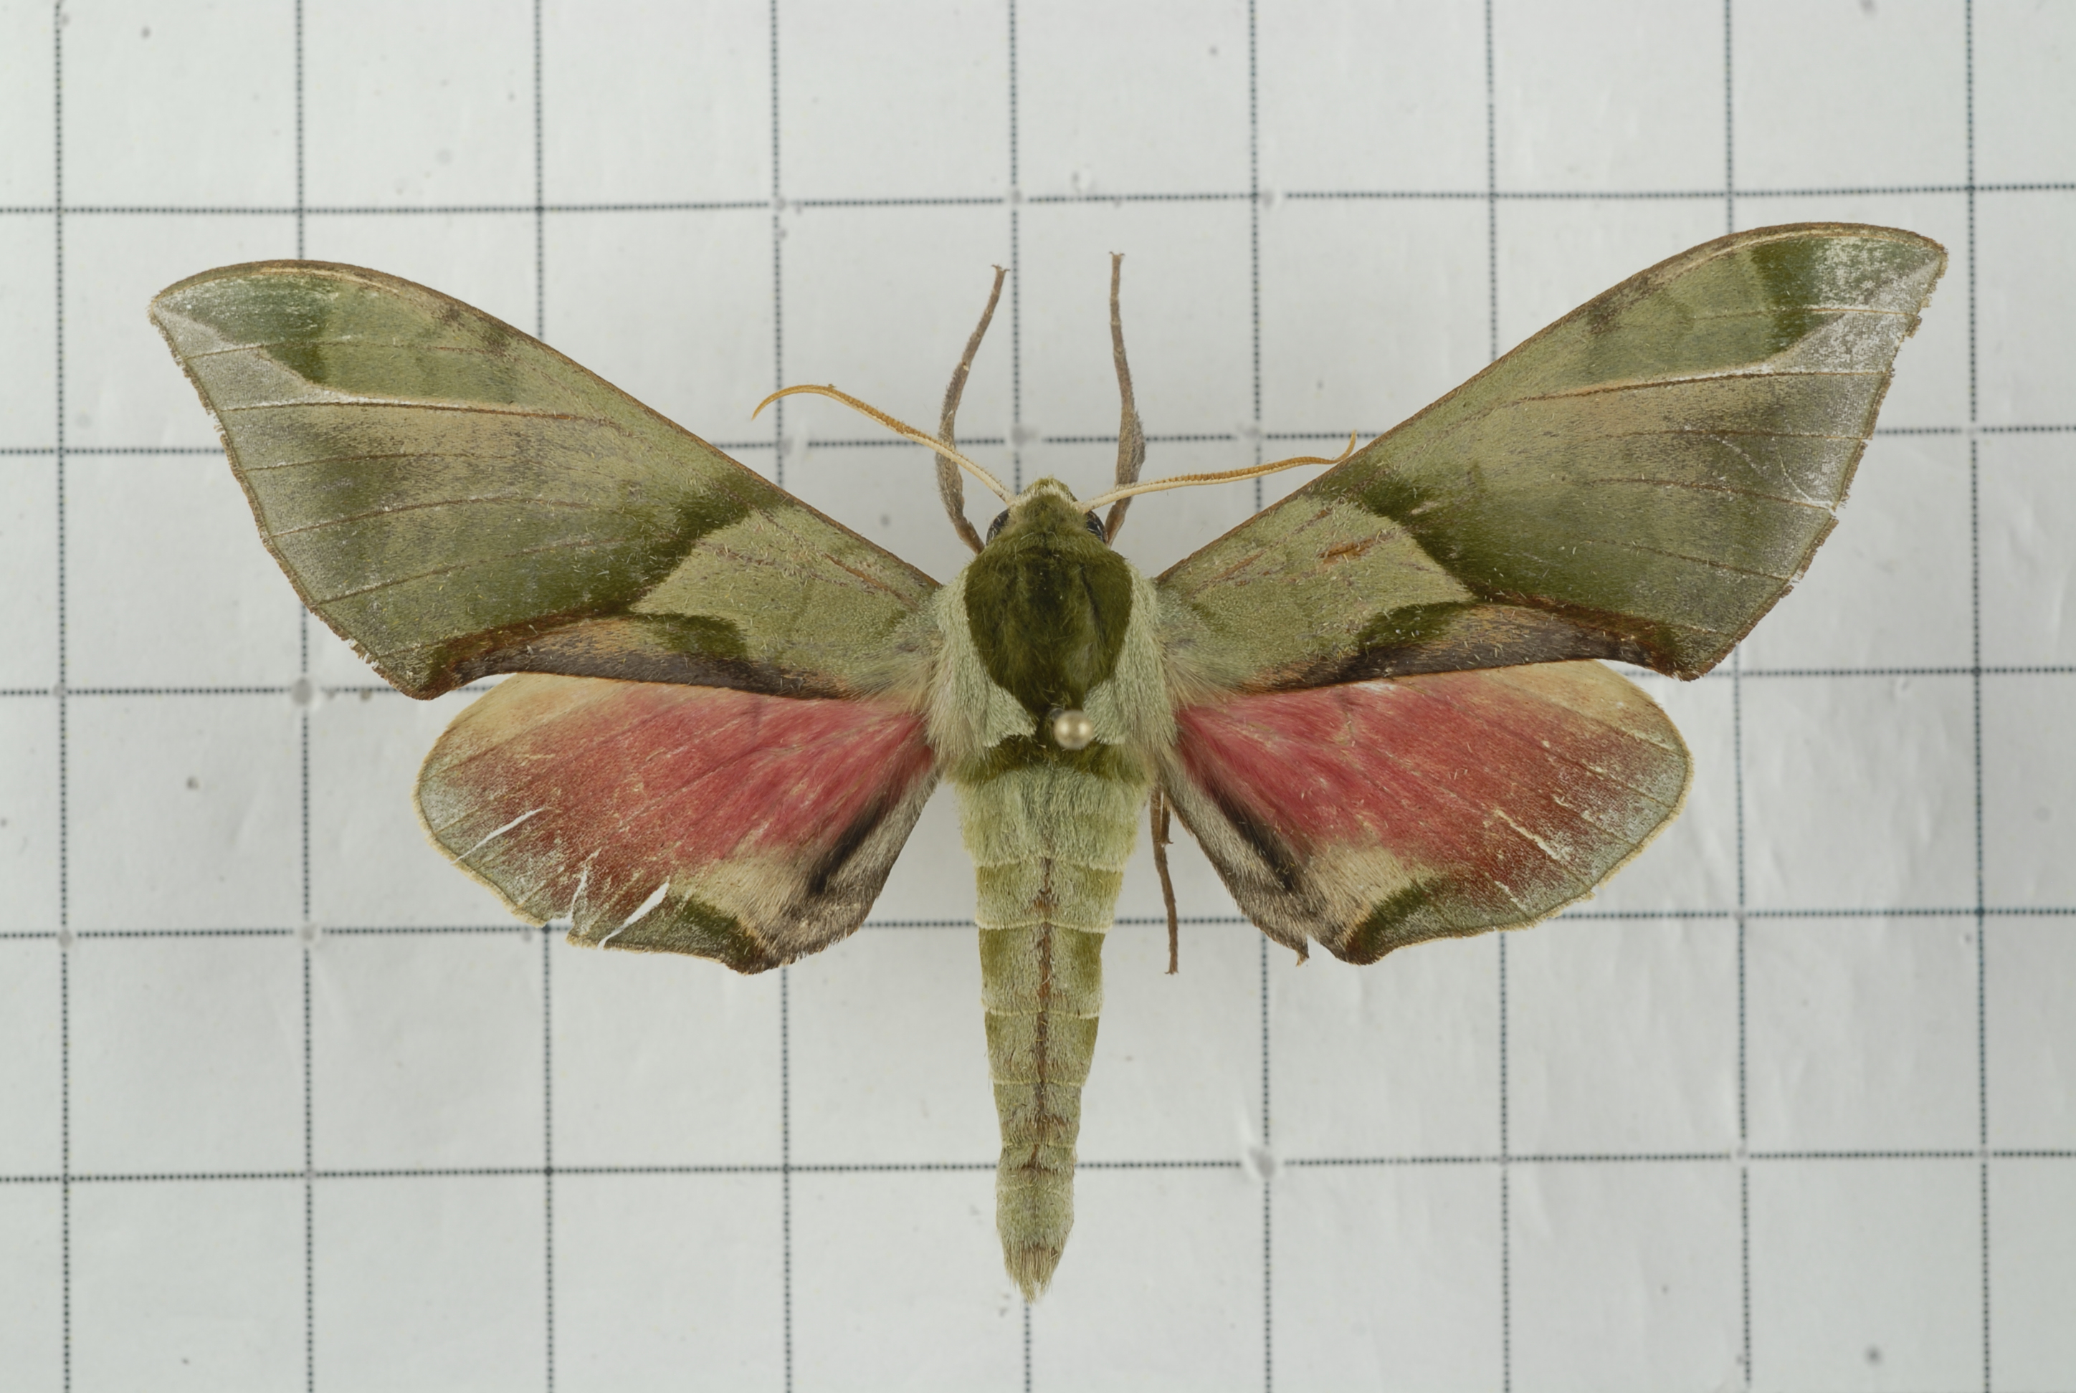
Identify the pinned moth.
Callambulyx tatarinovii formosana
